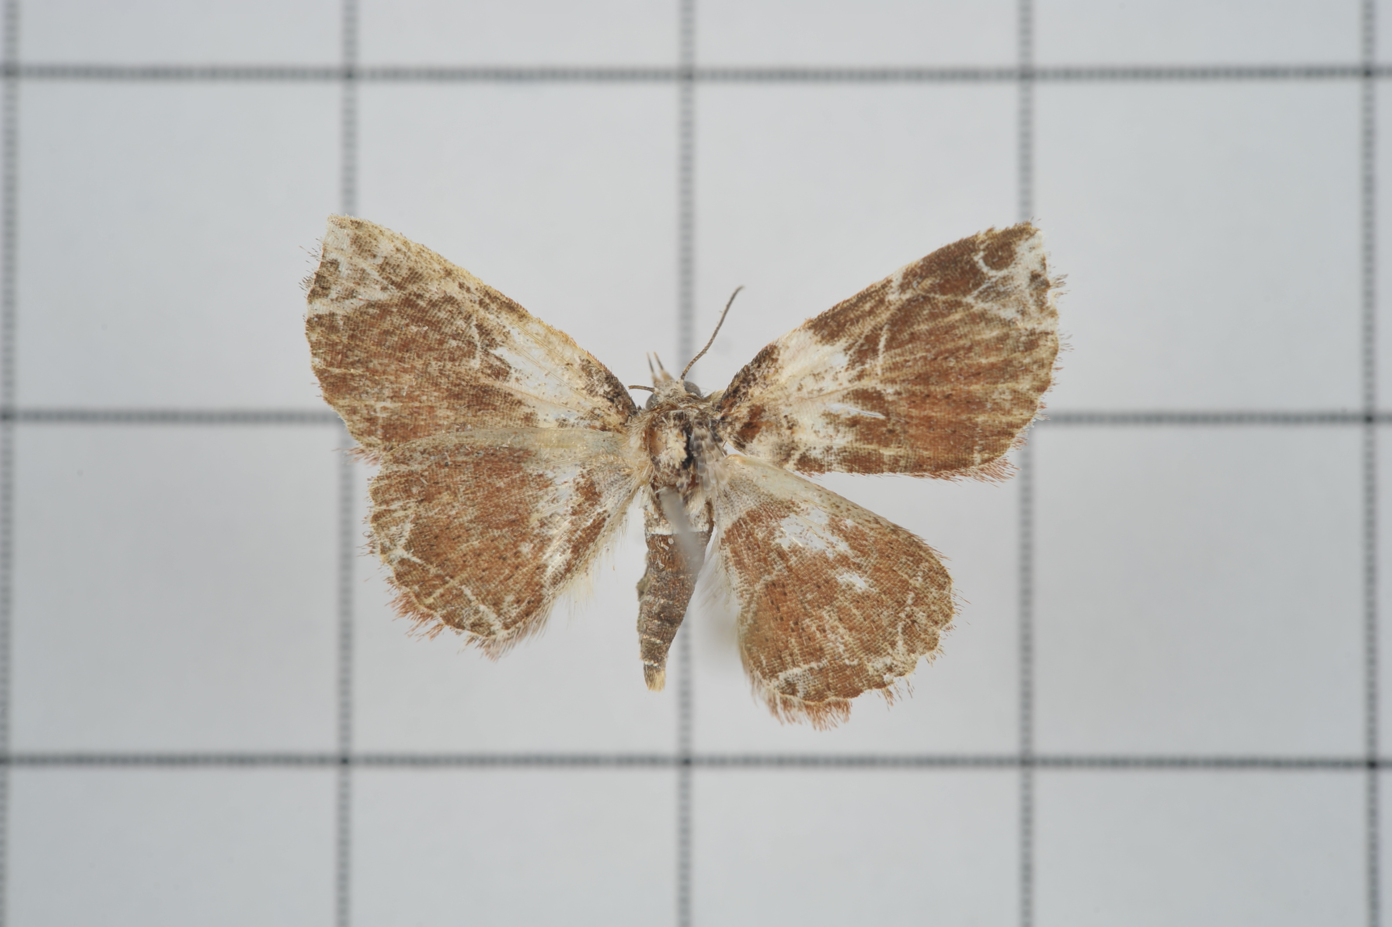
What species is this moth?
Cruxoruza decorata
